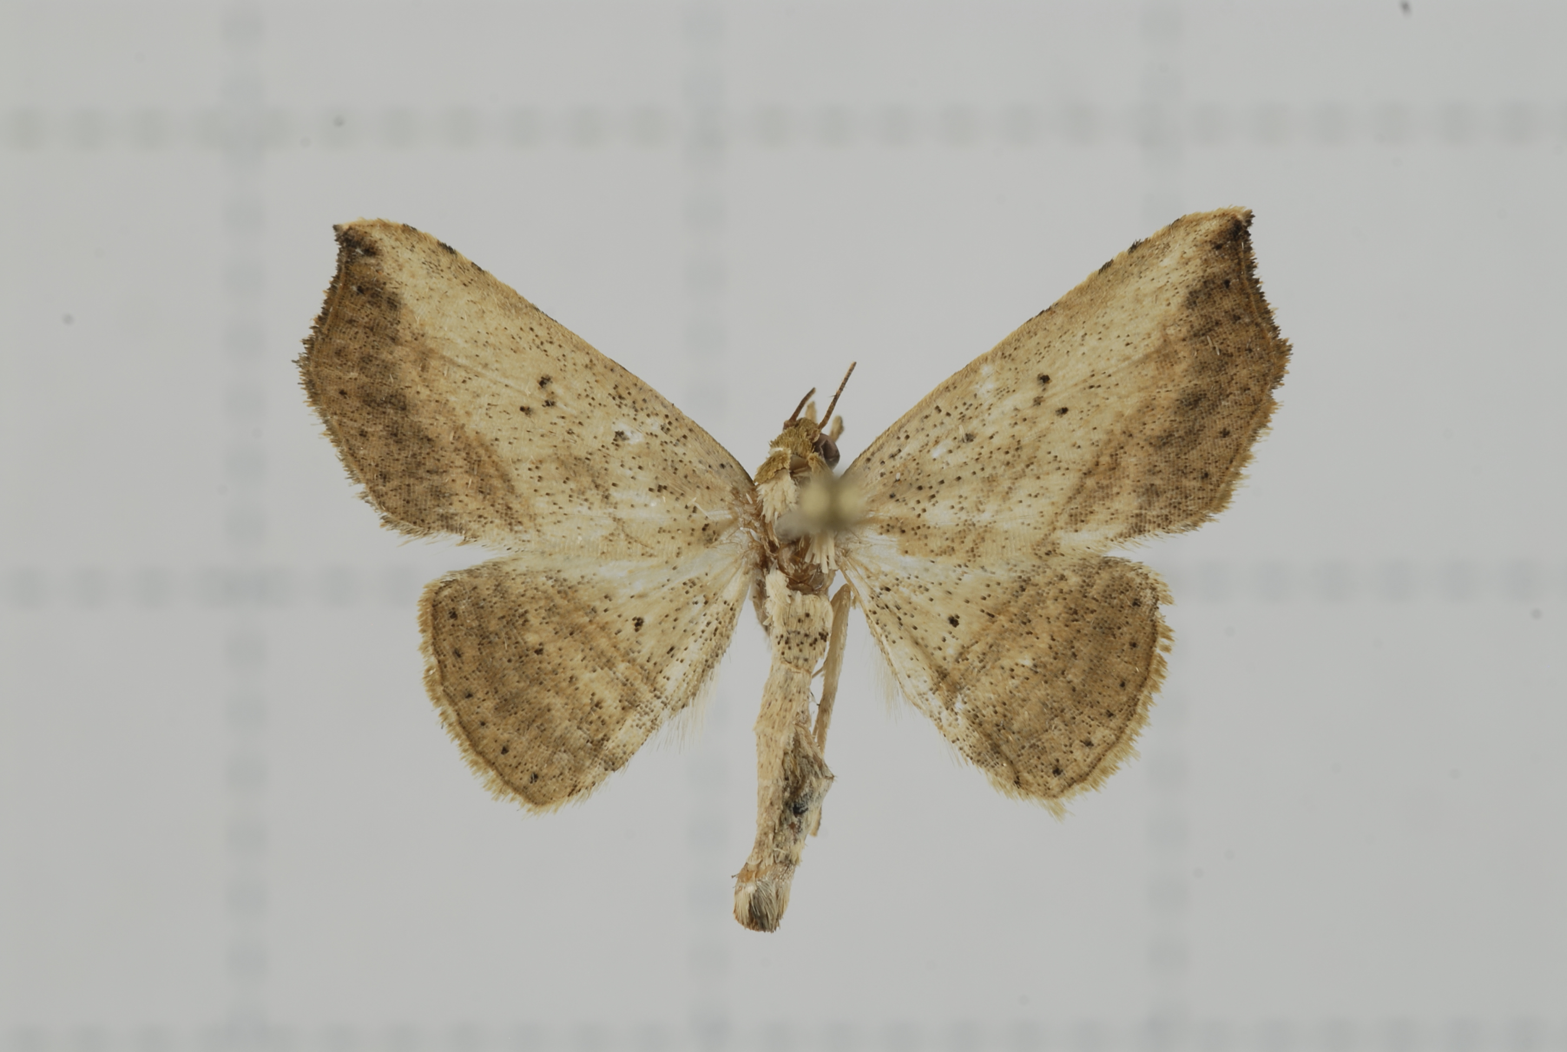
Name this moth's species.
Corgatha atrifalcis
